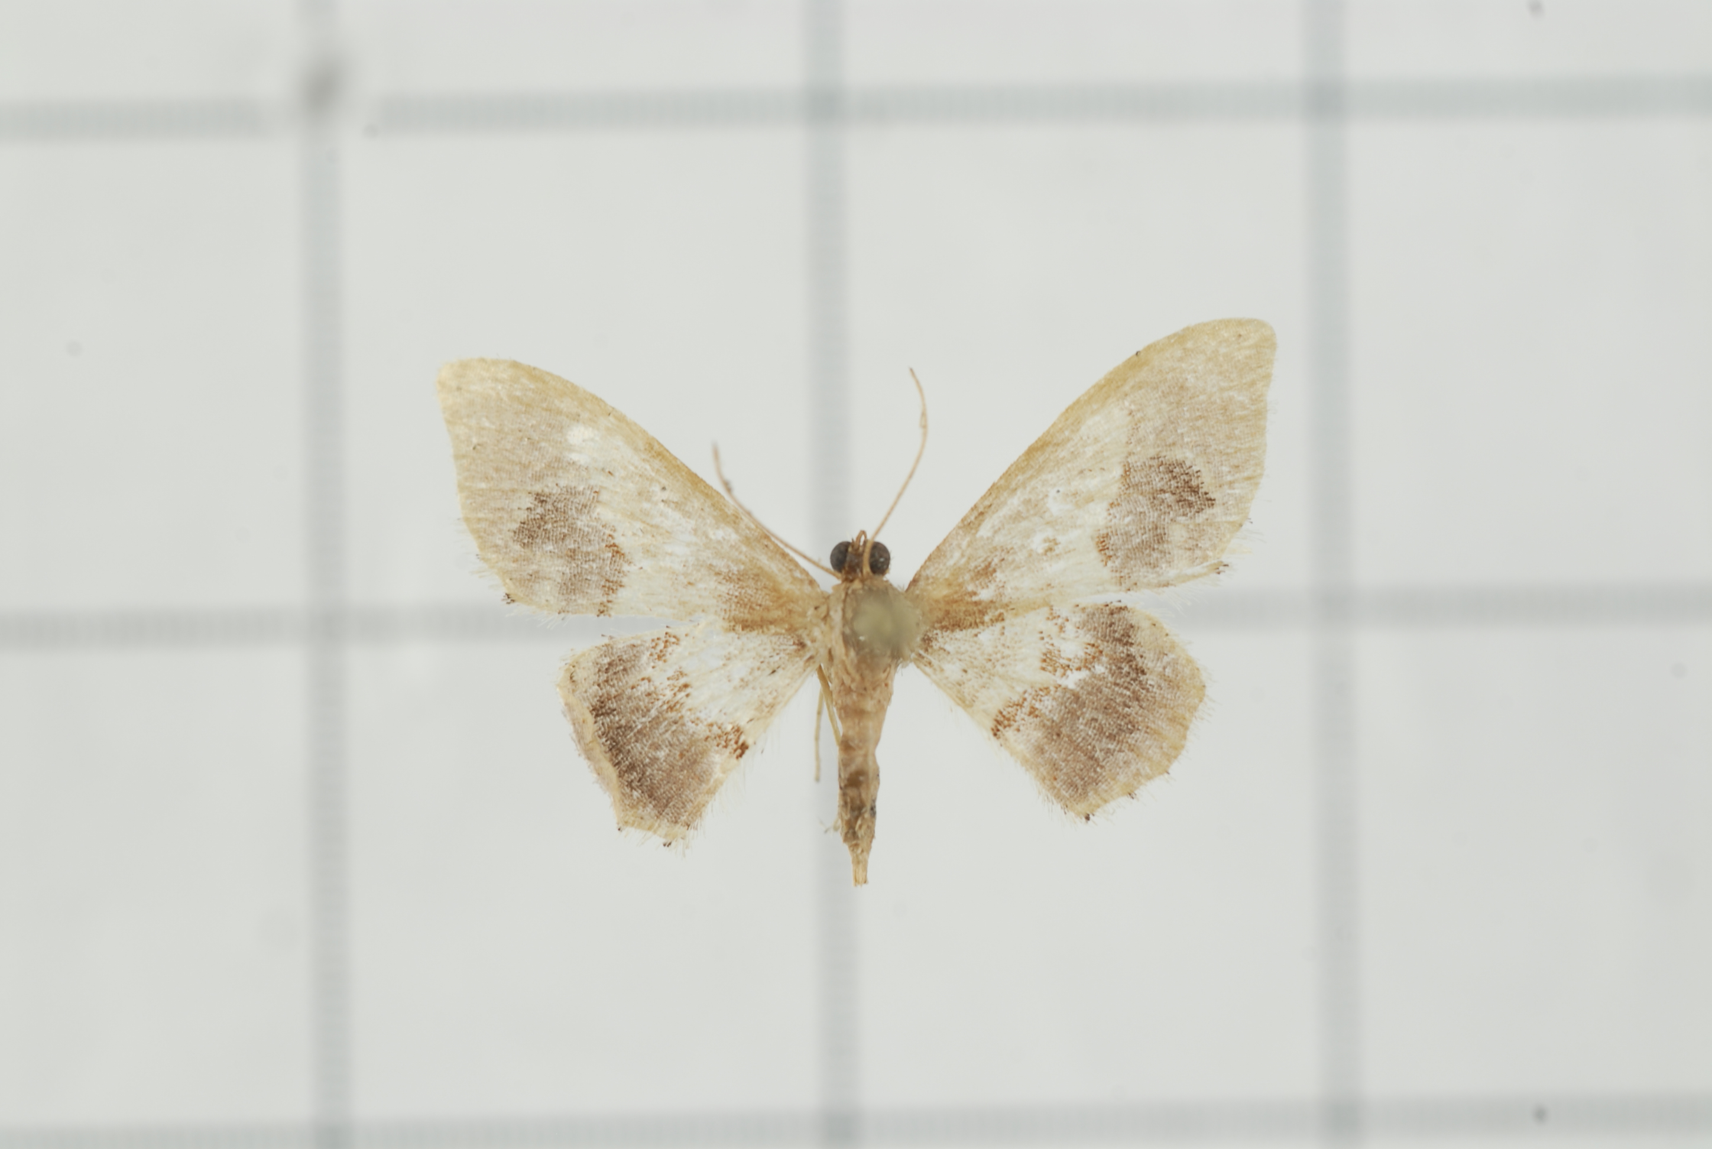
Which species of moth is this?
Idaea egenaria
